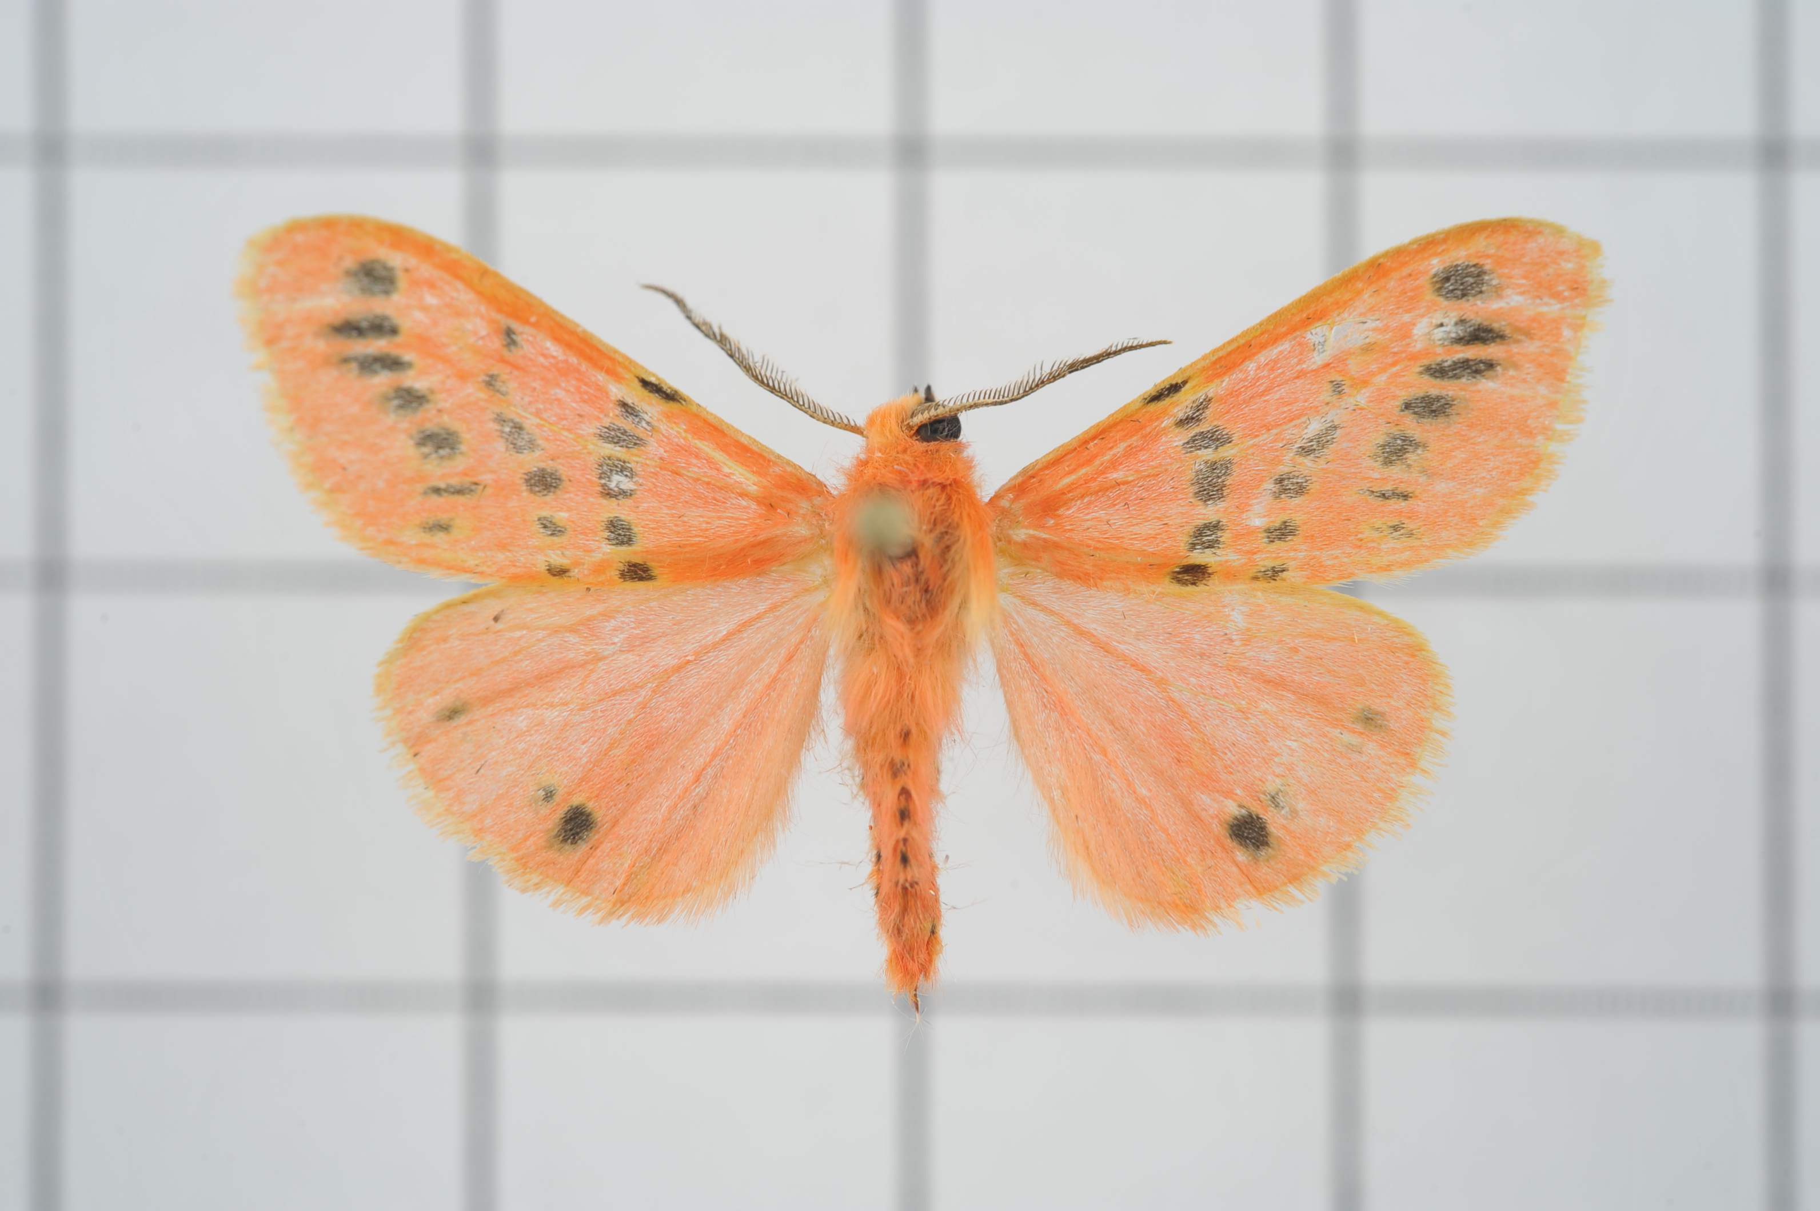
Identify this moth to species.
Lemyra alikangensis
